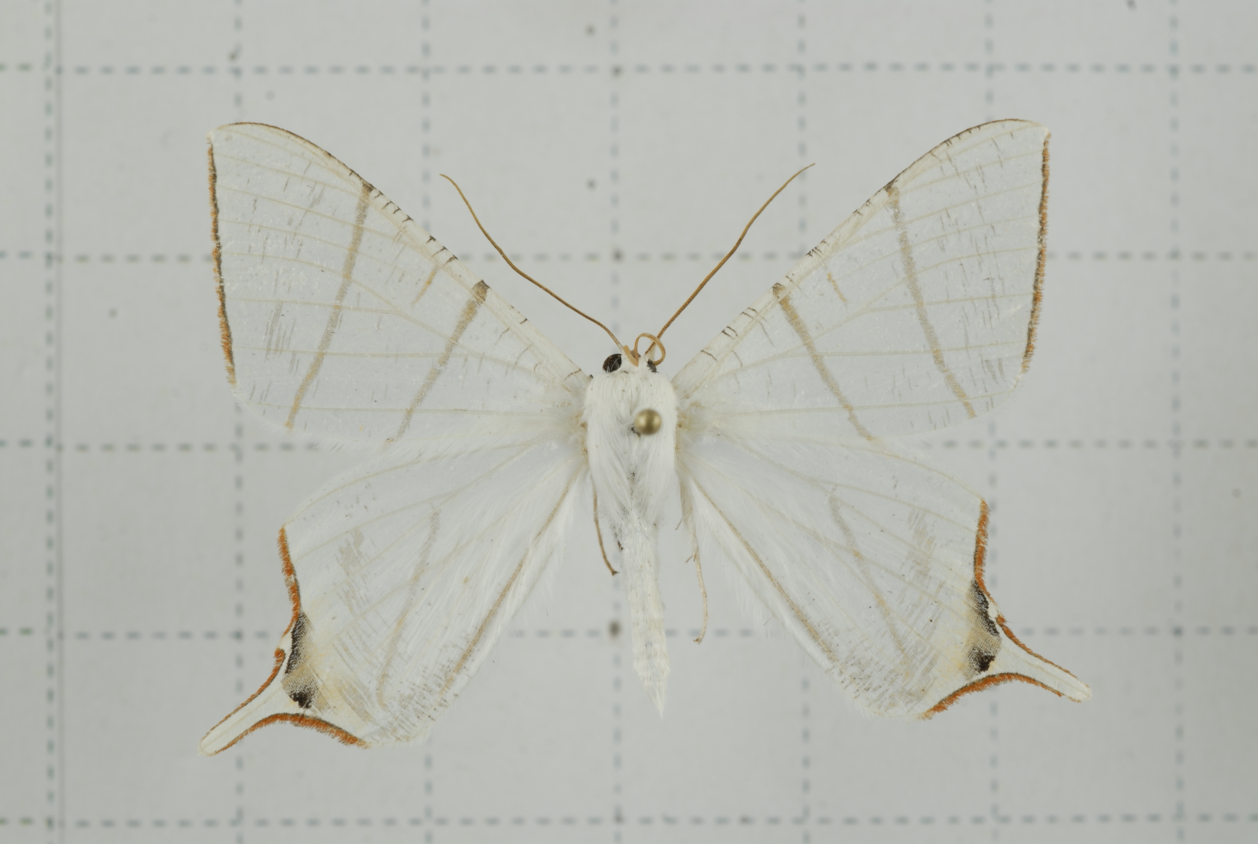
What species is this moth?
Ourapteryx clara formosana
